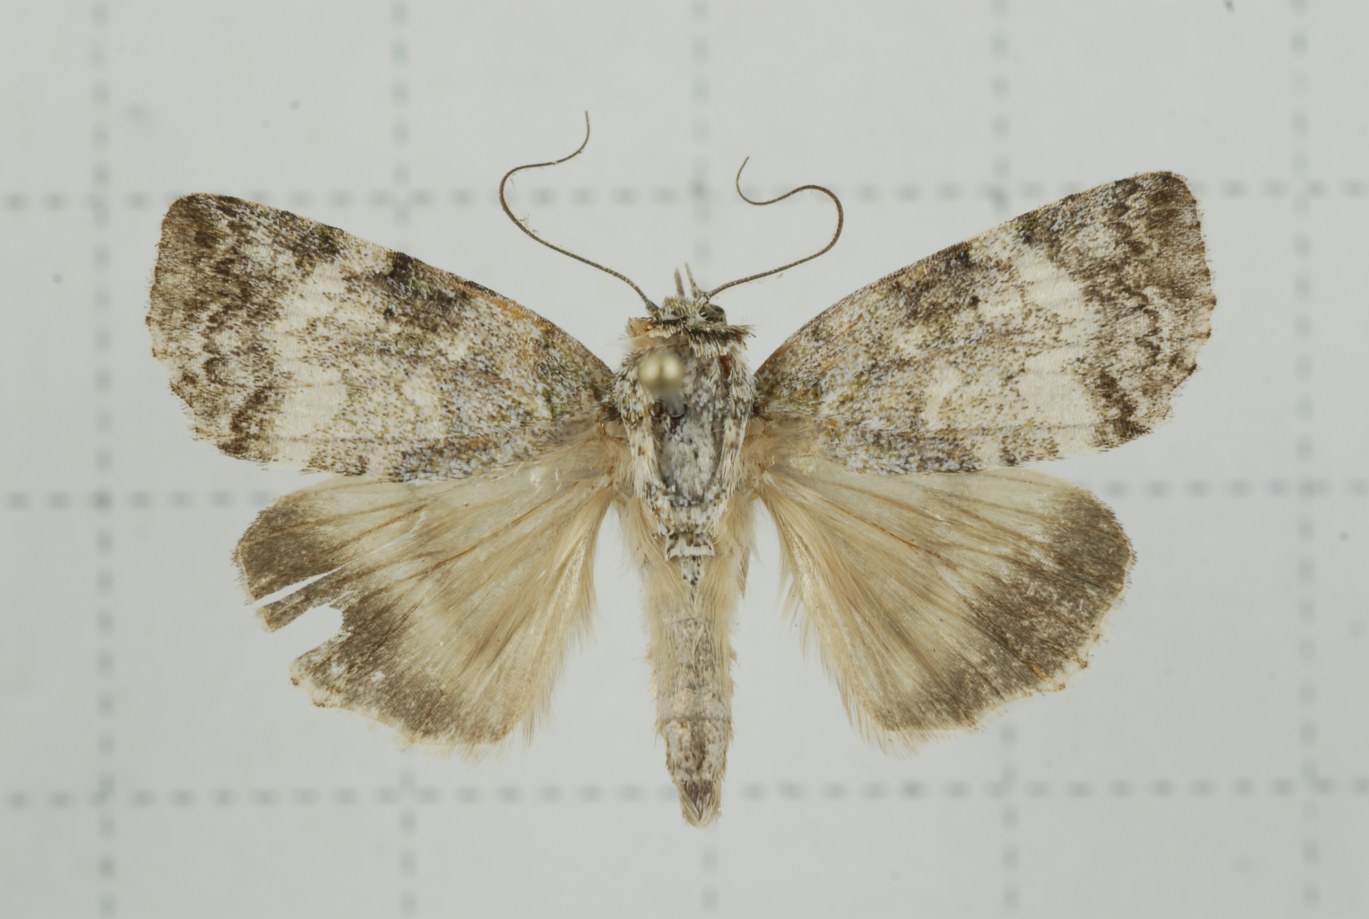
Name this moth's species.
Blenina quinaria
